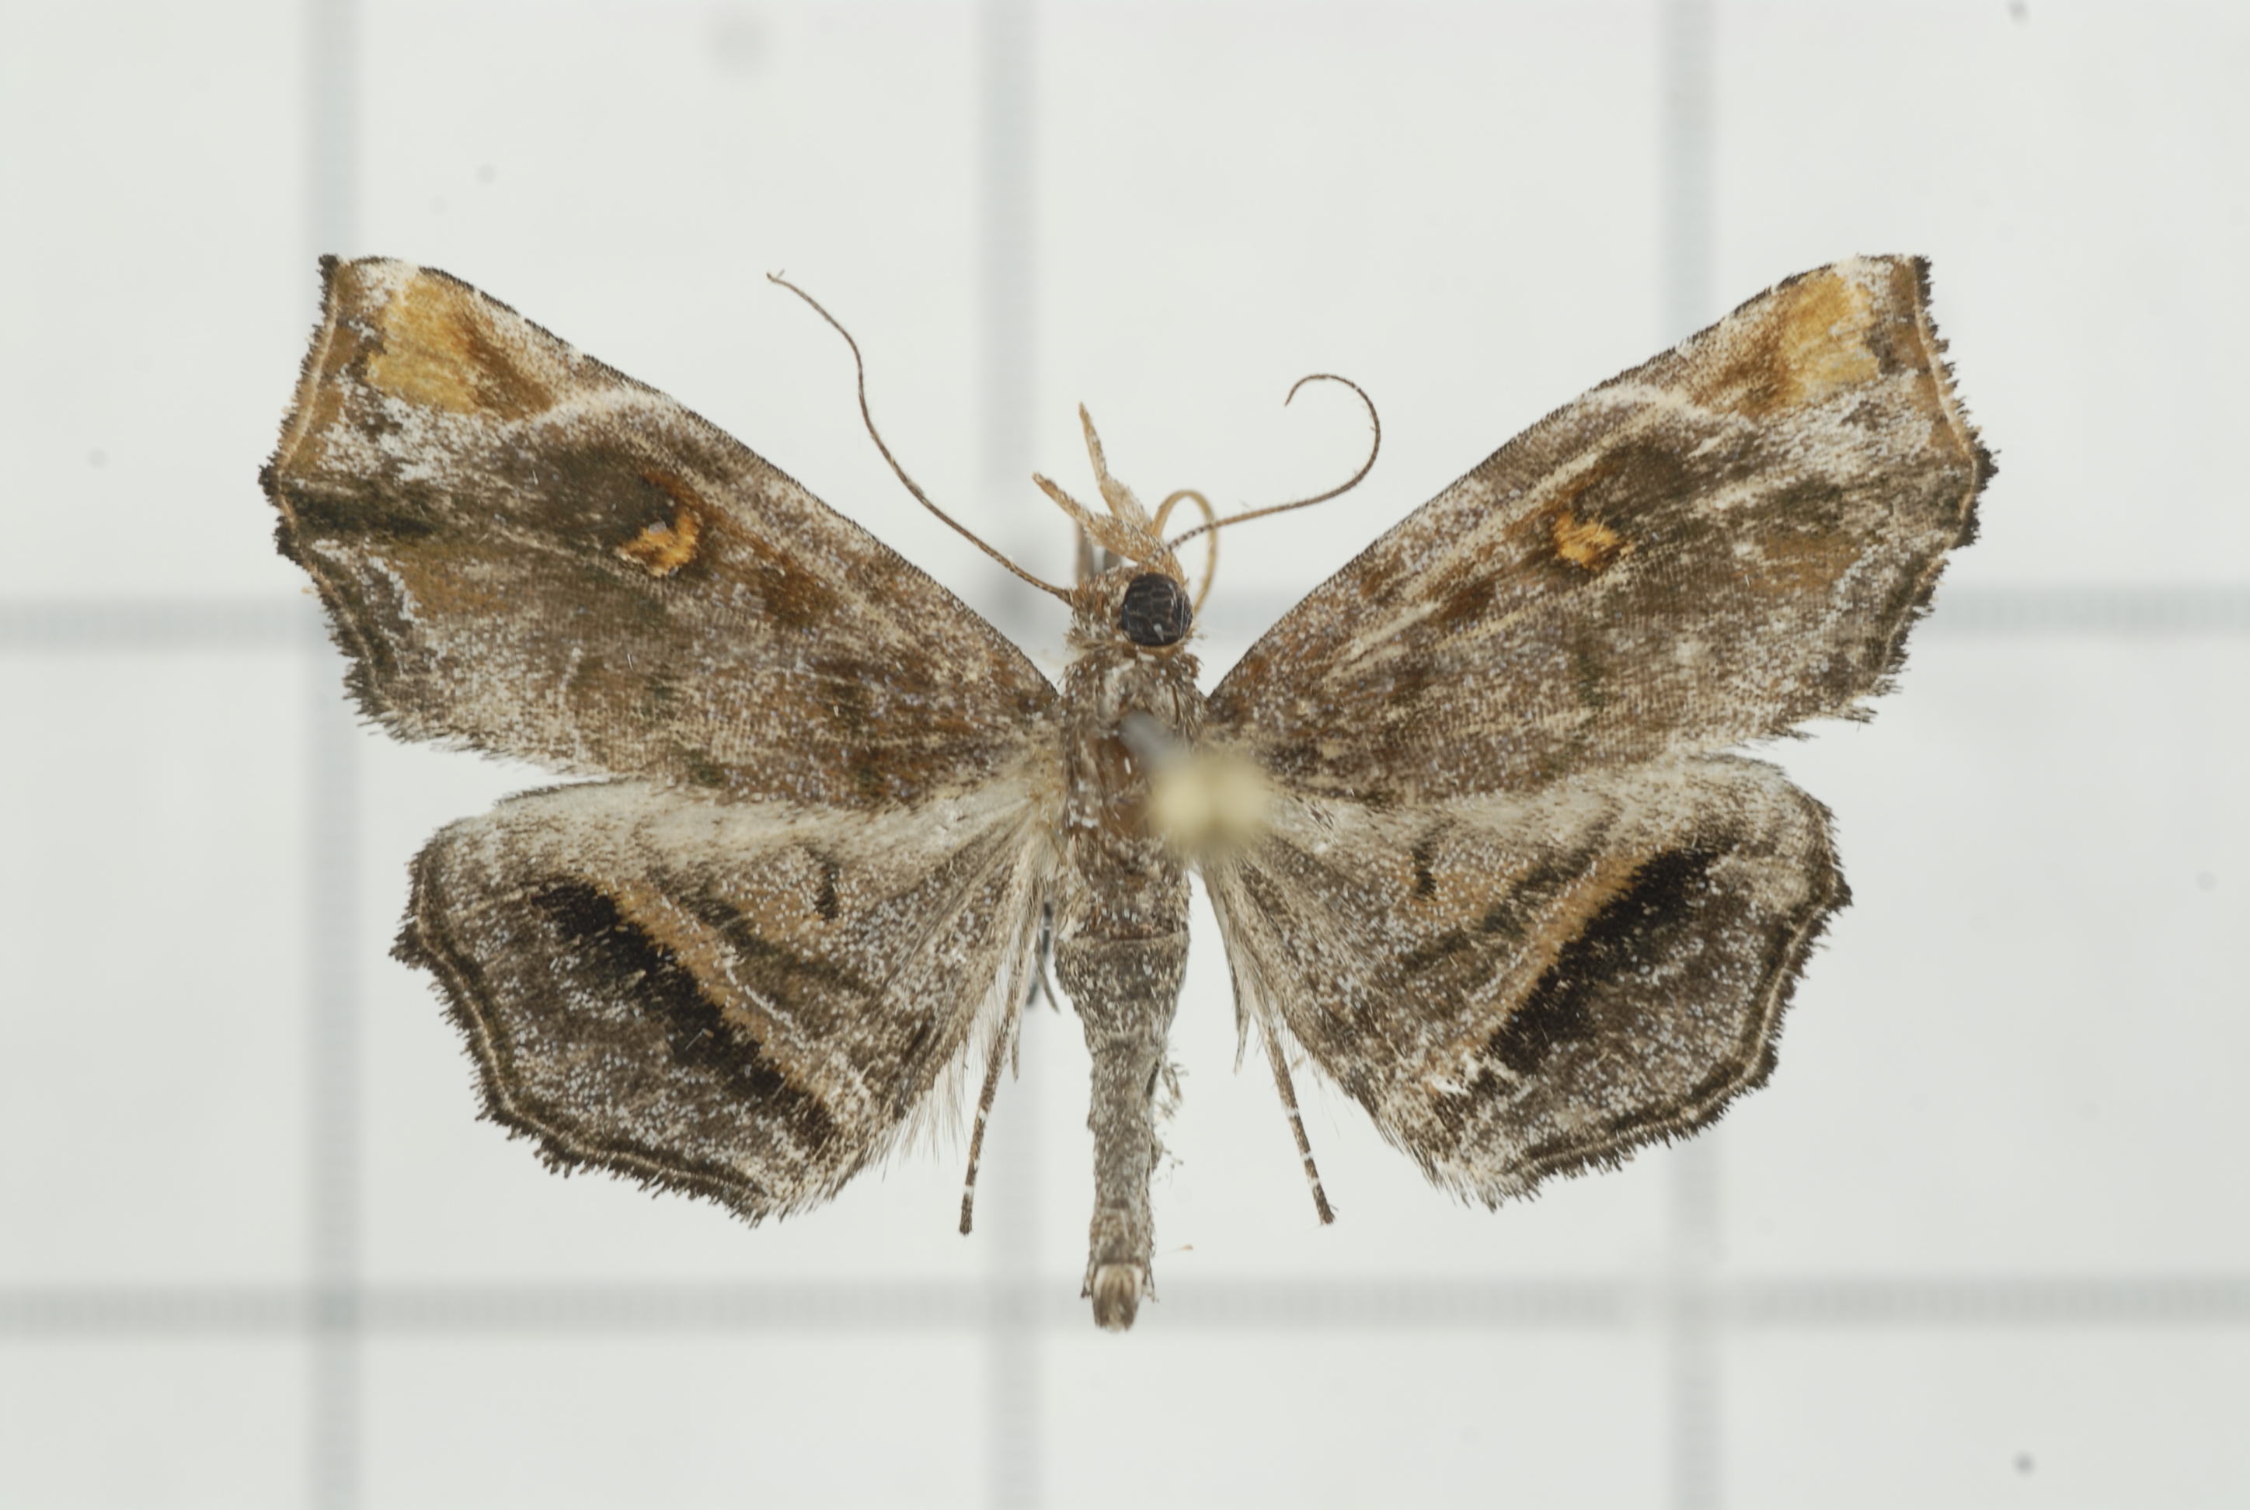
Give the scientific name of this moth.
Egnasia nagadeboides
